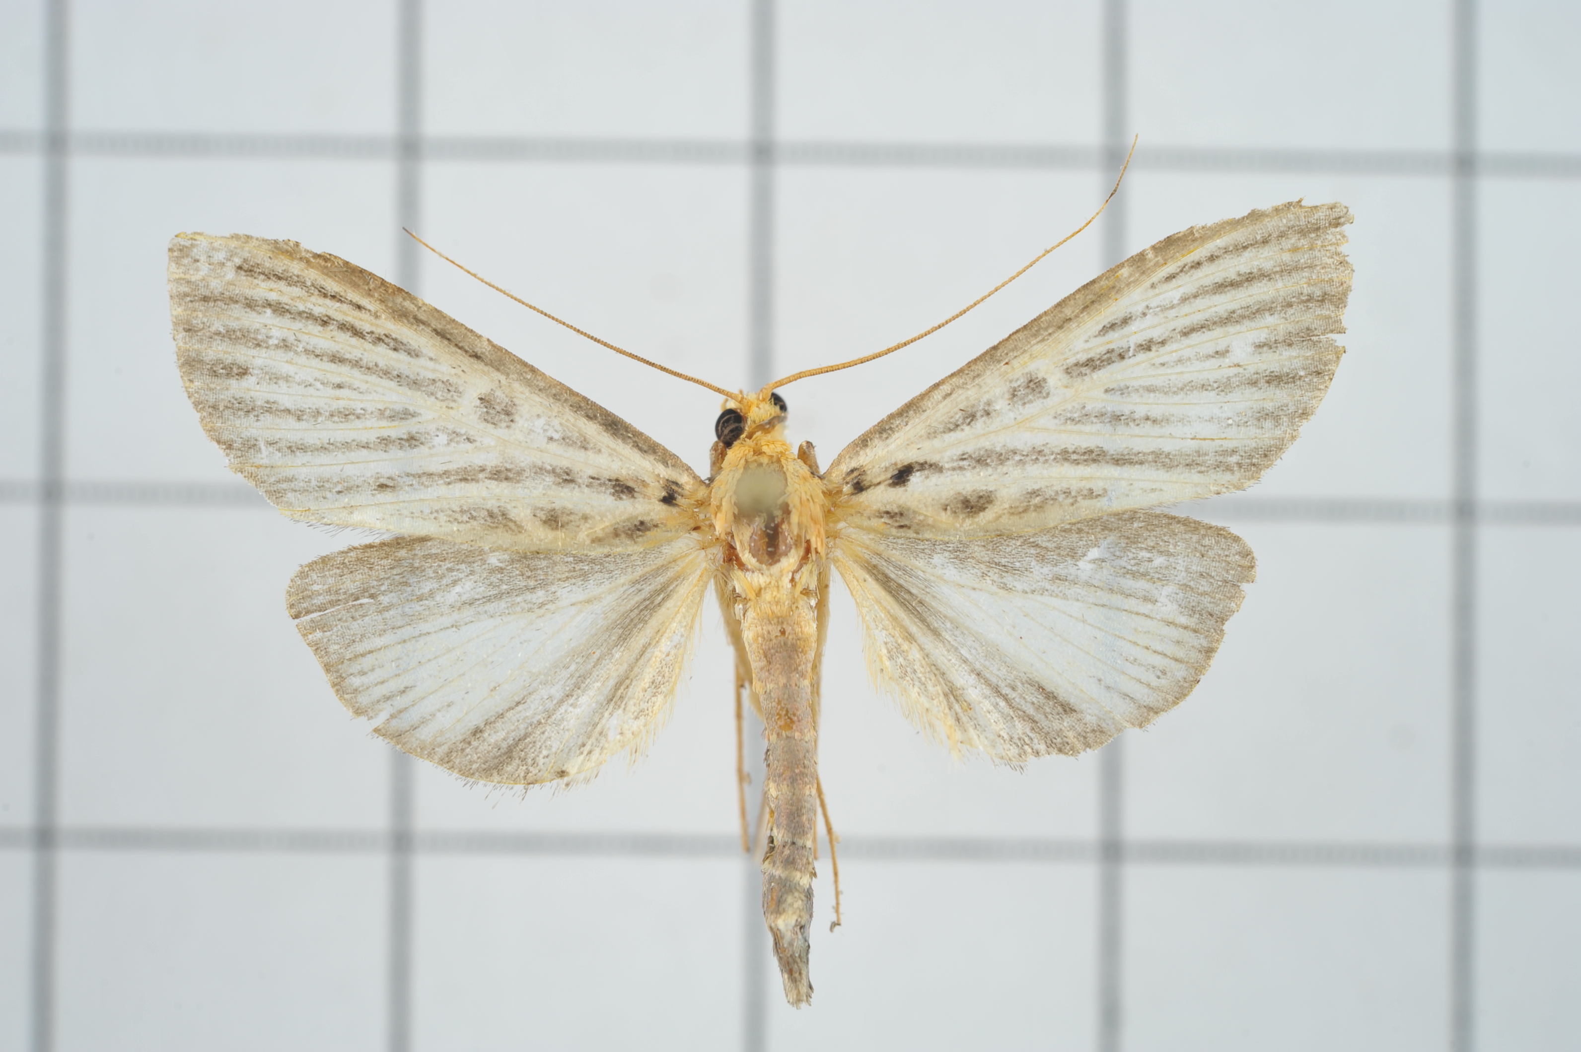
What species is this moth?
Tyspanodes hypsalis
